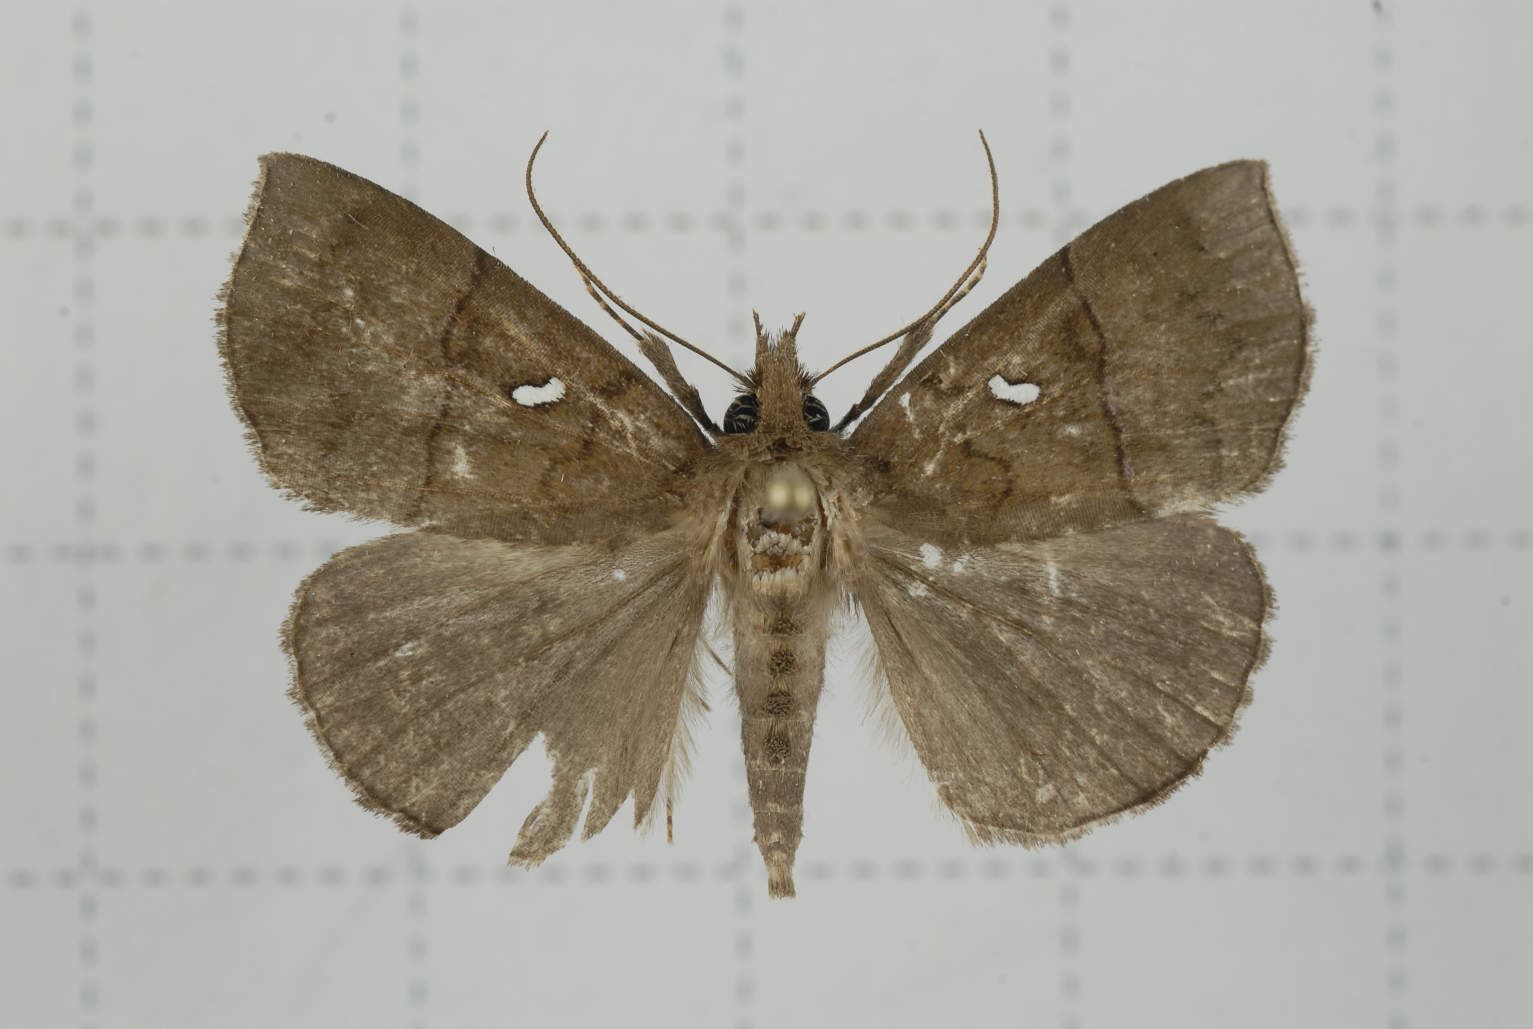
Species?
Hypena albopunctalis
